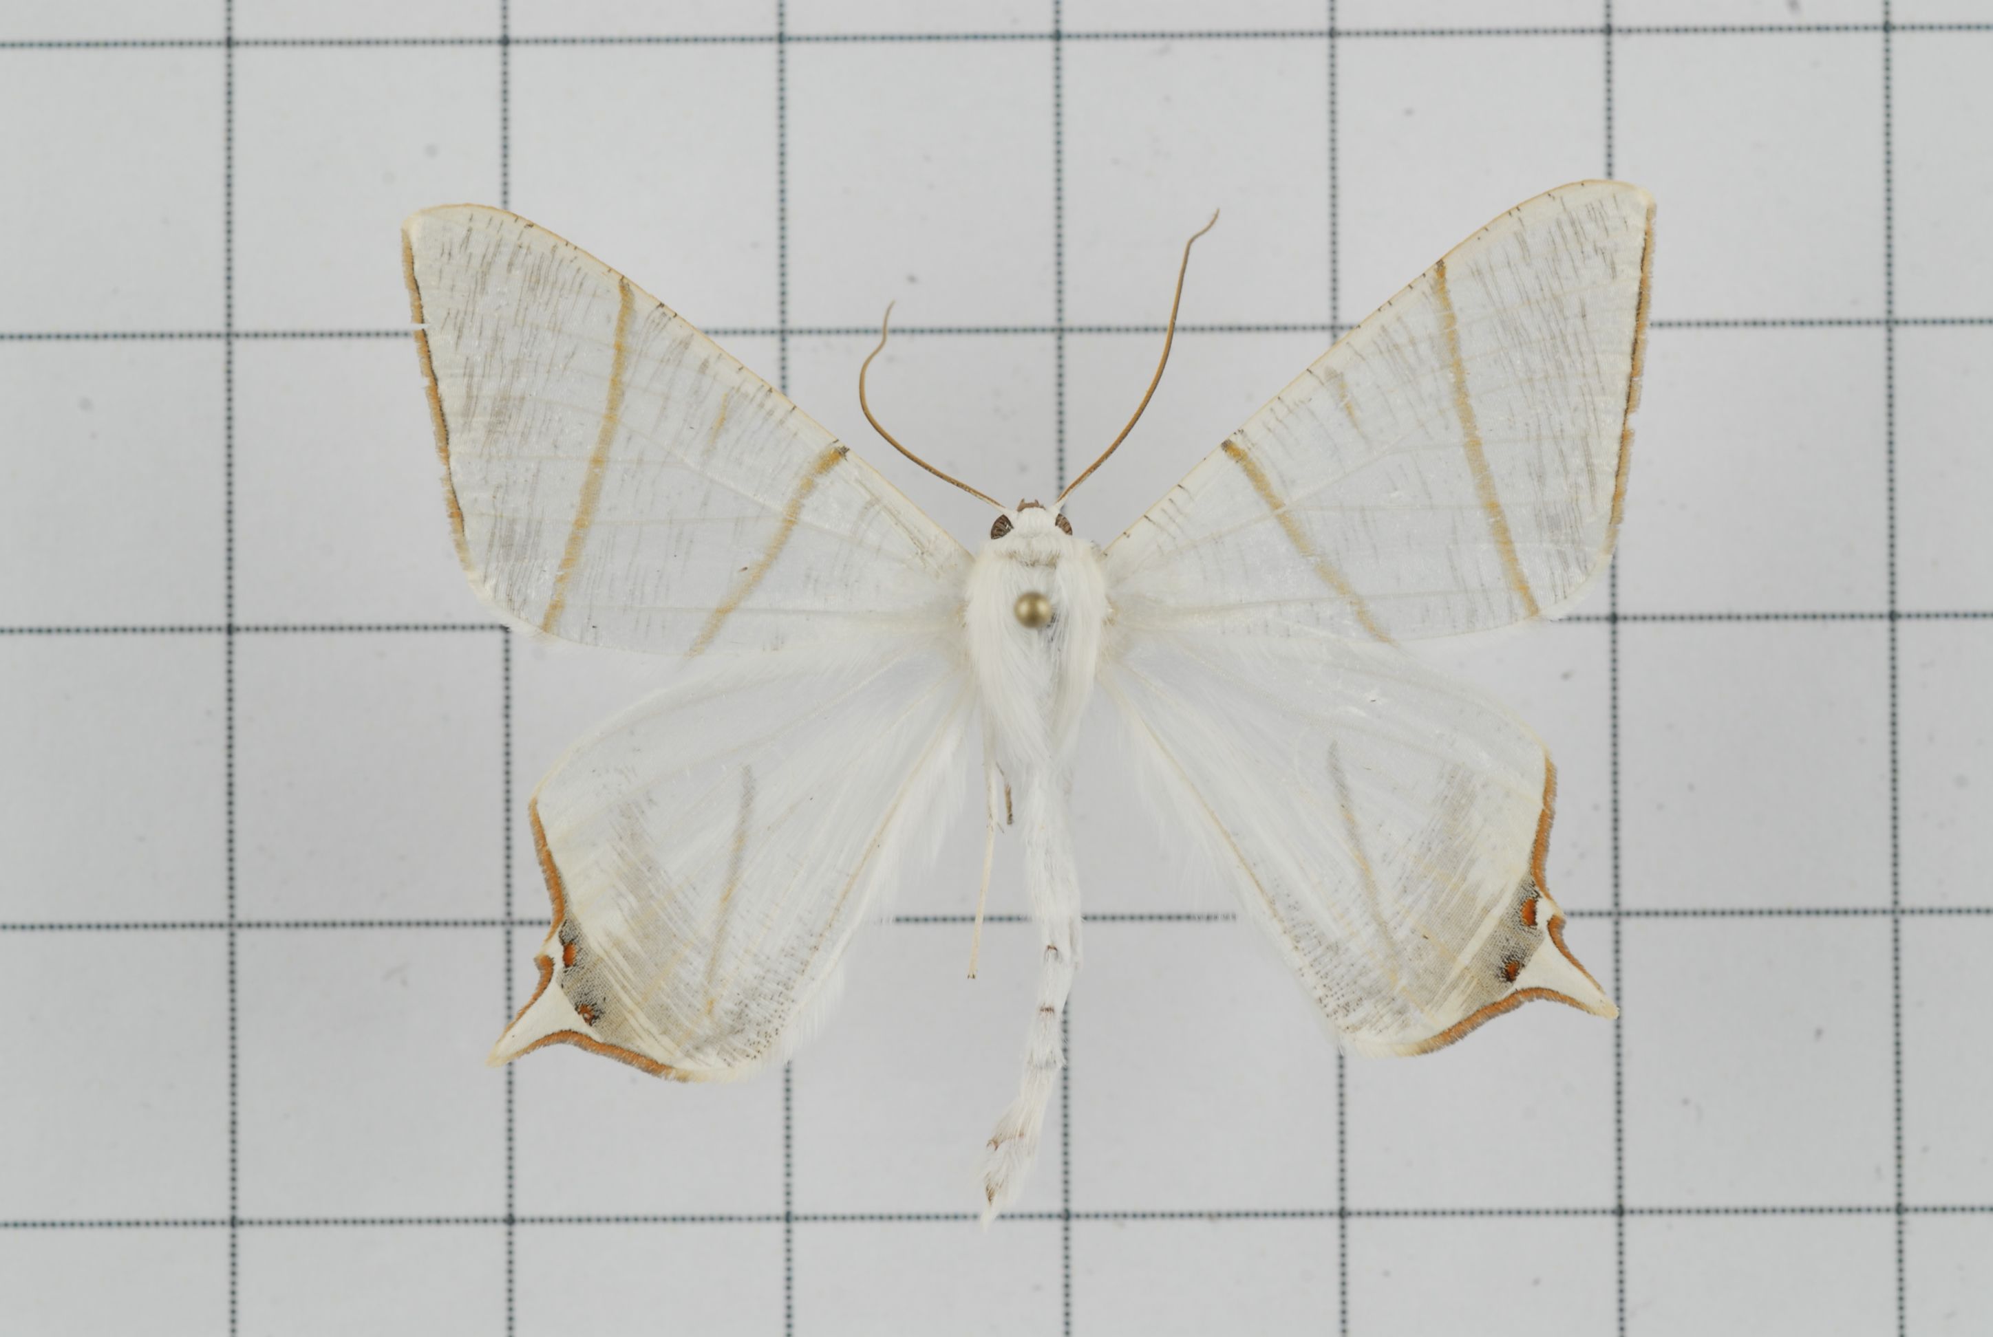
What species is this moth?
Ourapteryx changi
